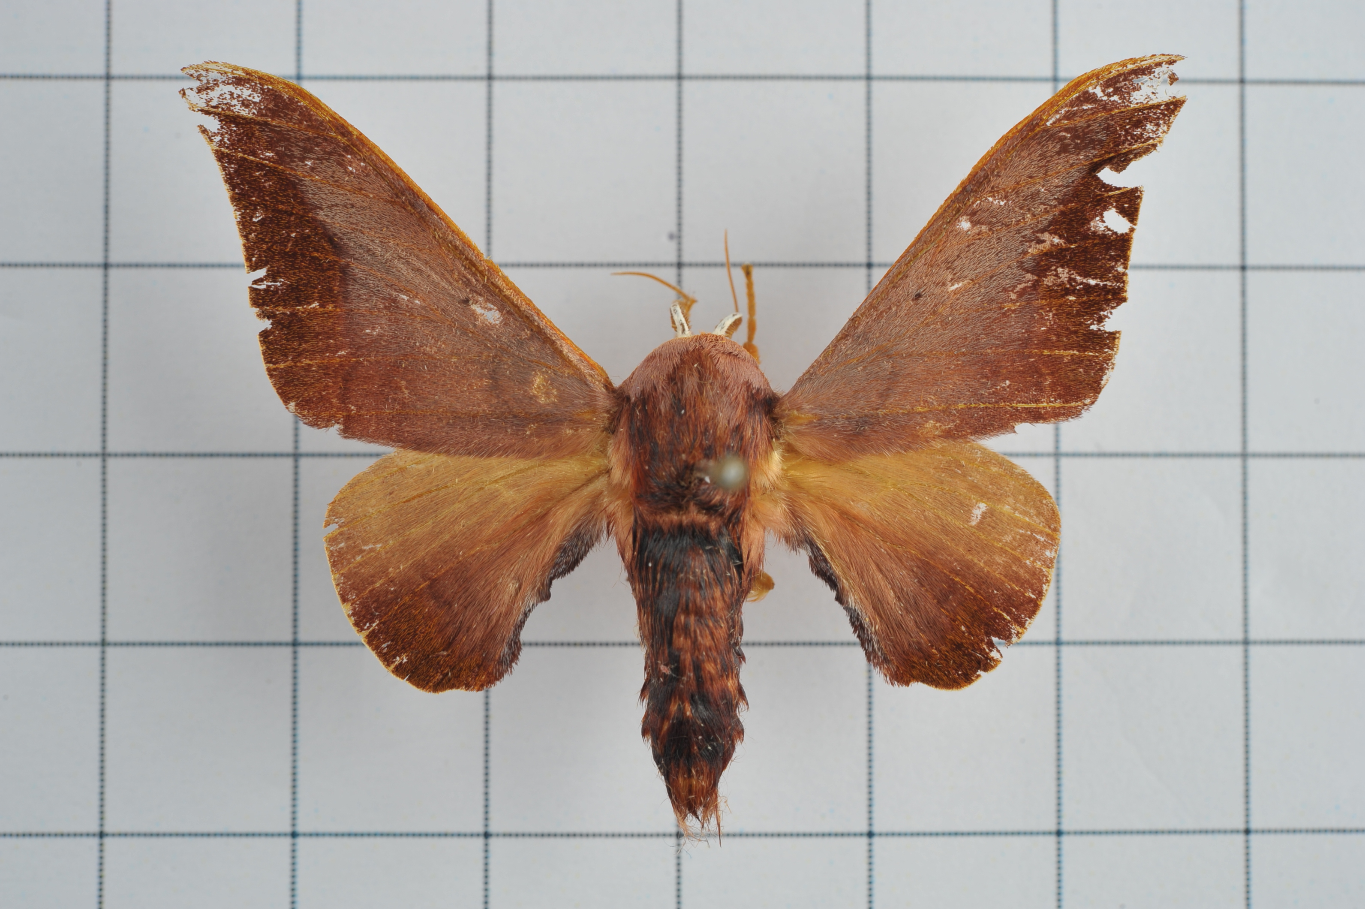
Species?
Comparmustilia gerontica
